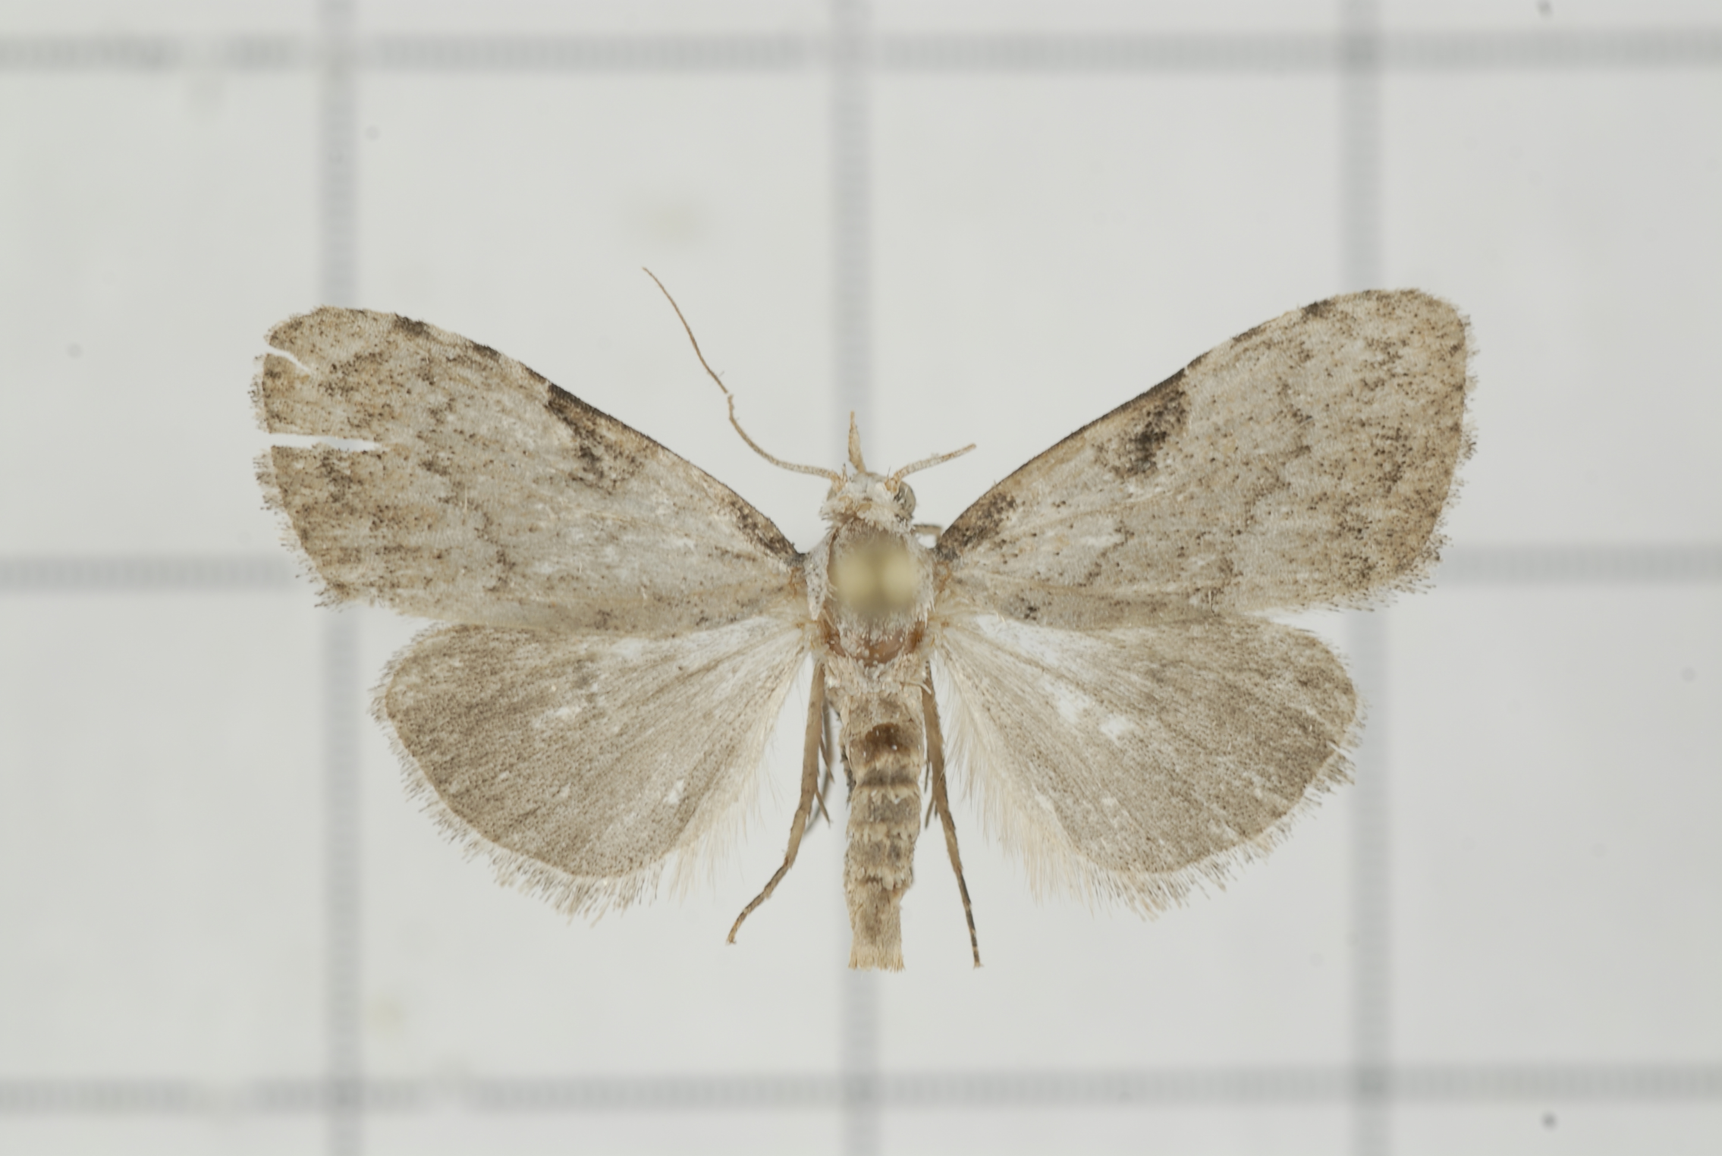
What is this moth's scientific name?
Meganola major takasago
